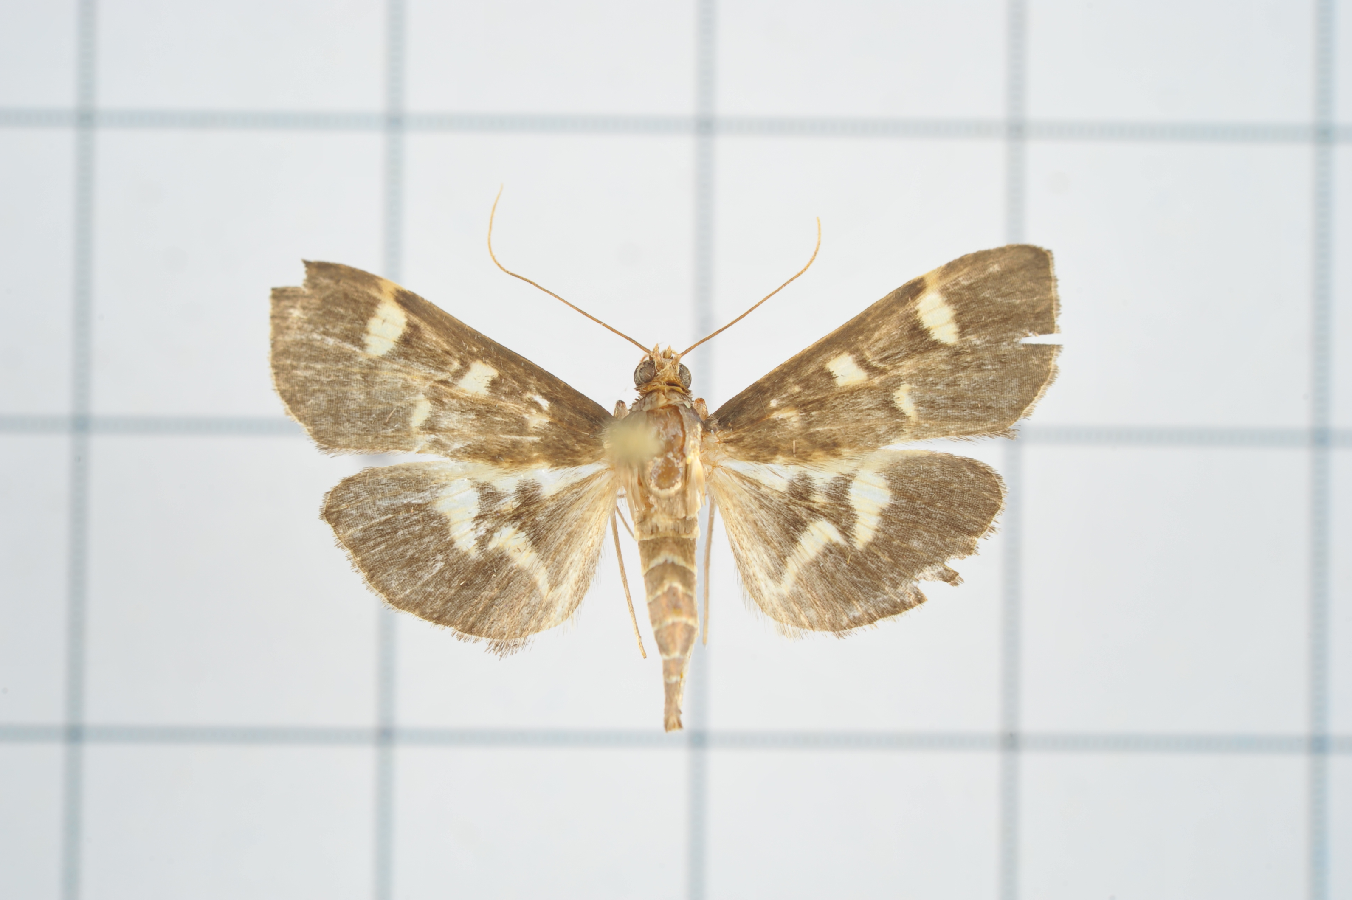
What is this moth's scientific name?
Herpetogramma luctuosalis
